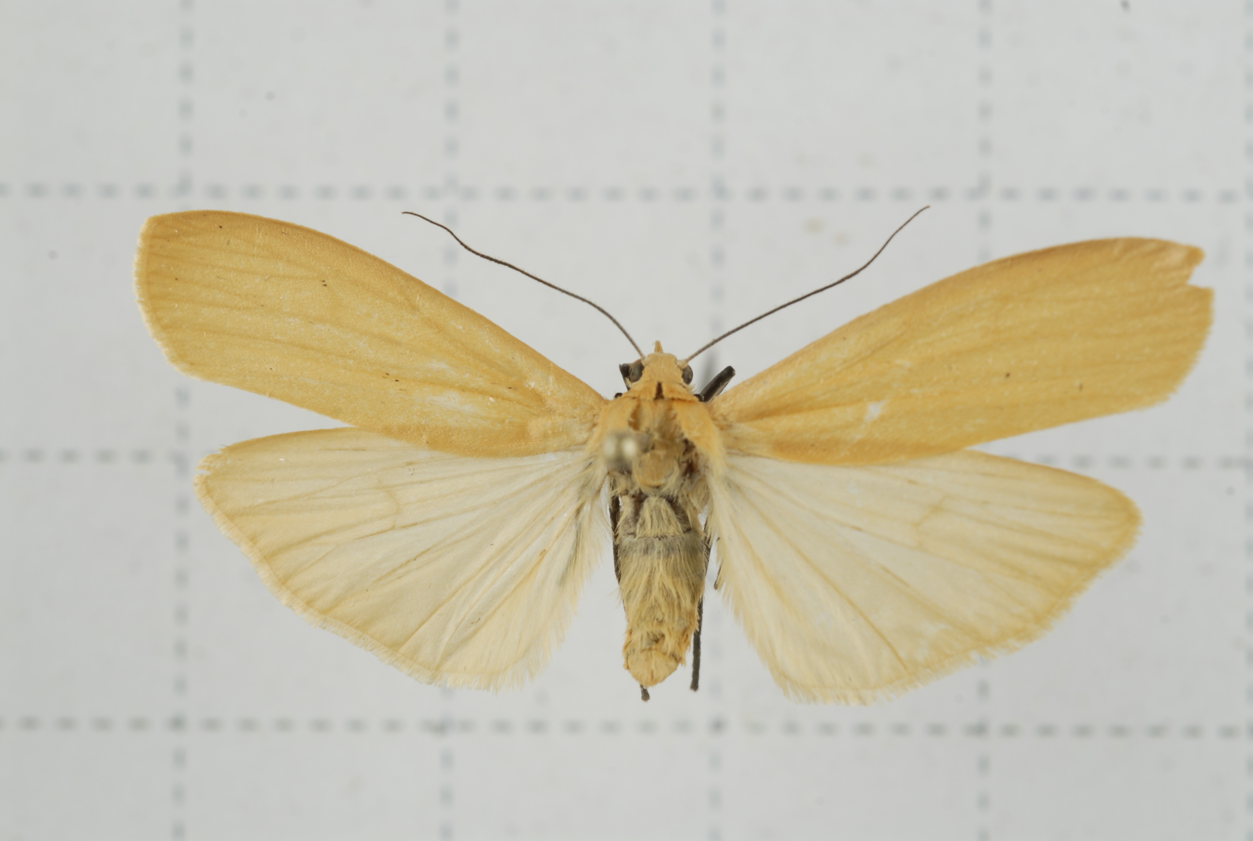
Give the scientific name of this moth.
Katha magnata magnata
